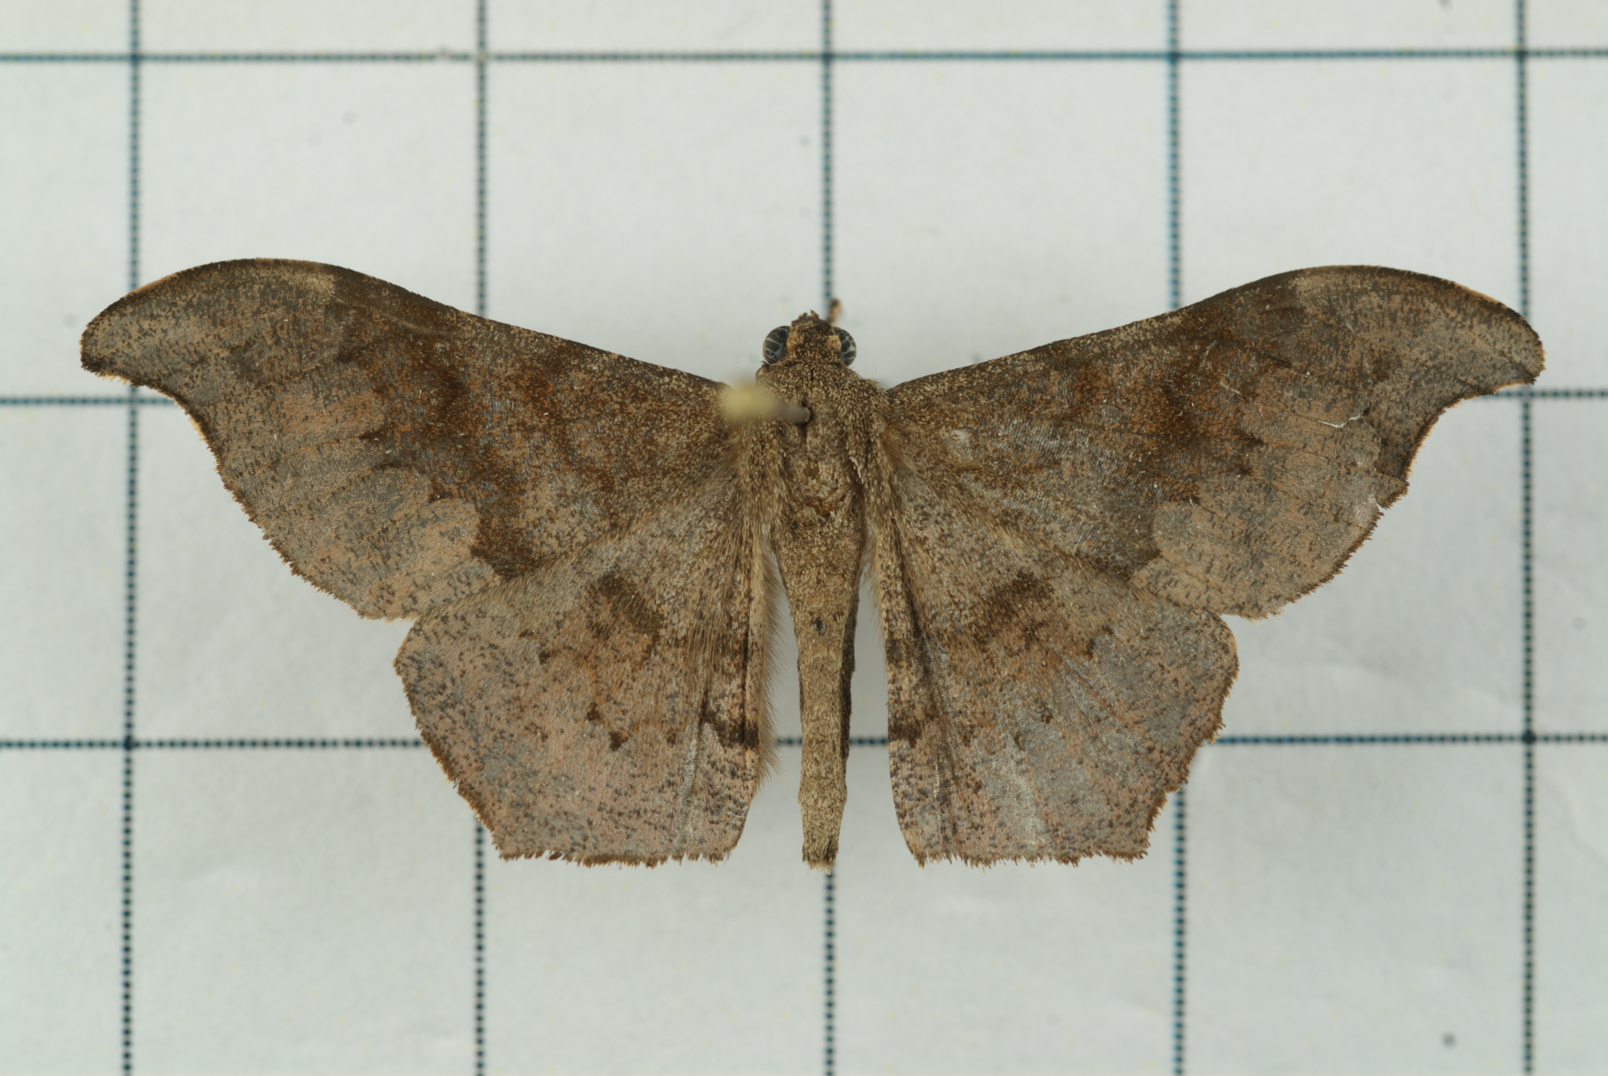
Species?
Hyposidra talaca talaca
